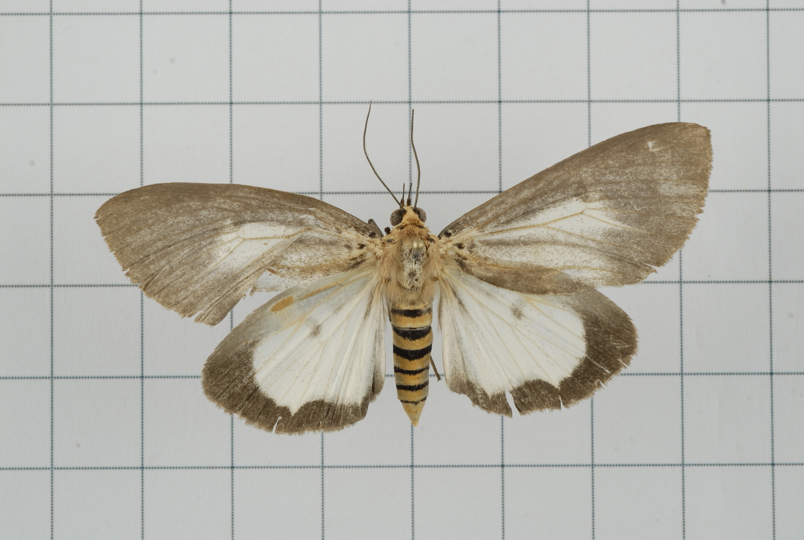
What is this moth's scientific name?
Asota heliconia zebrina
